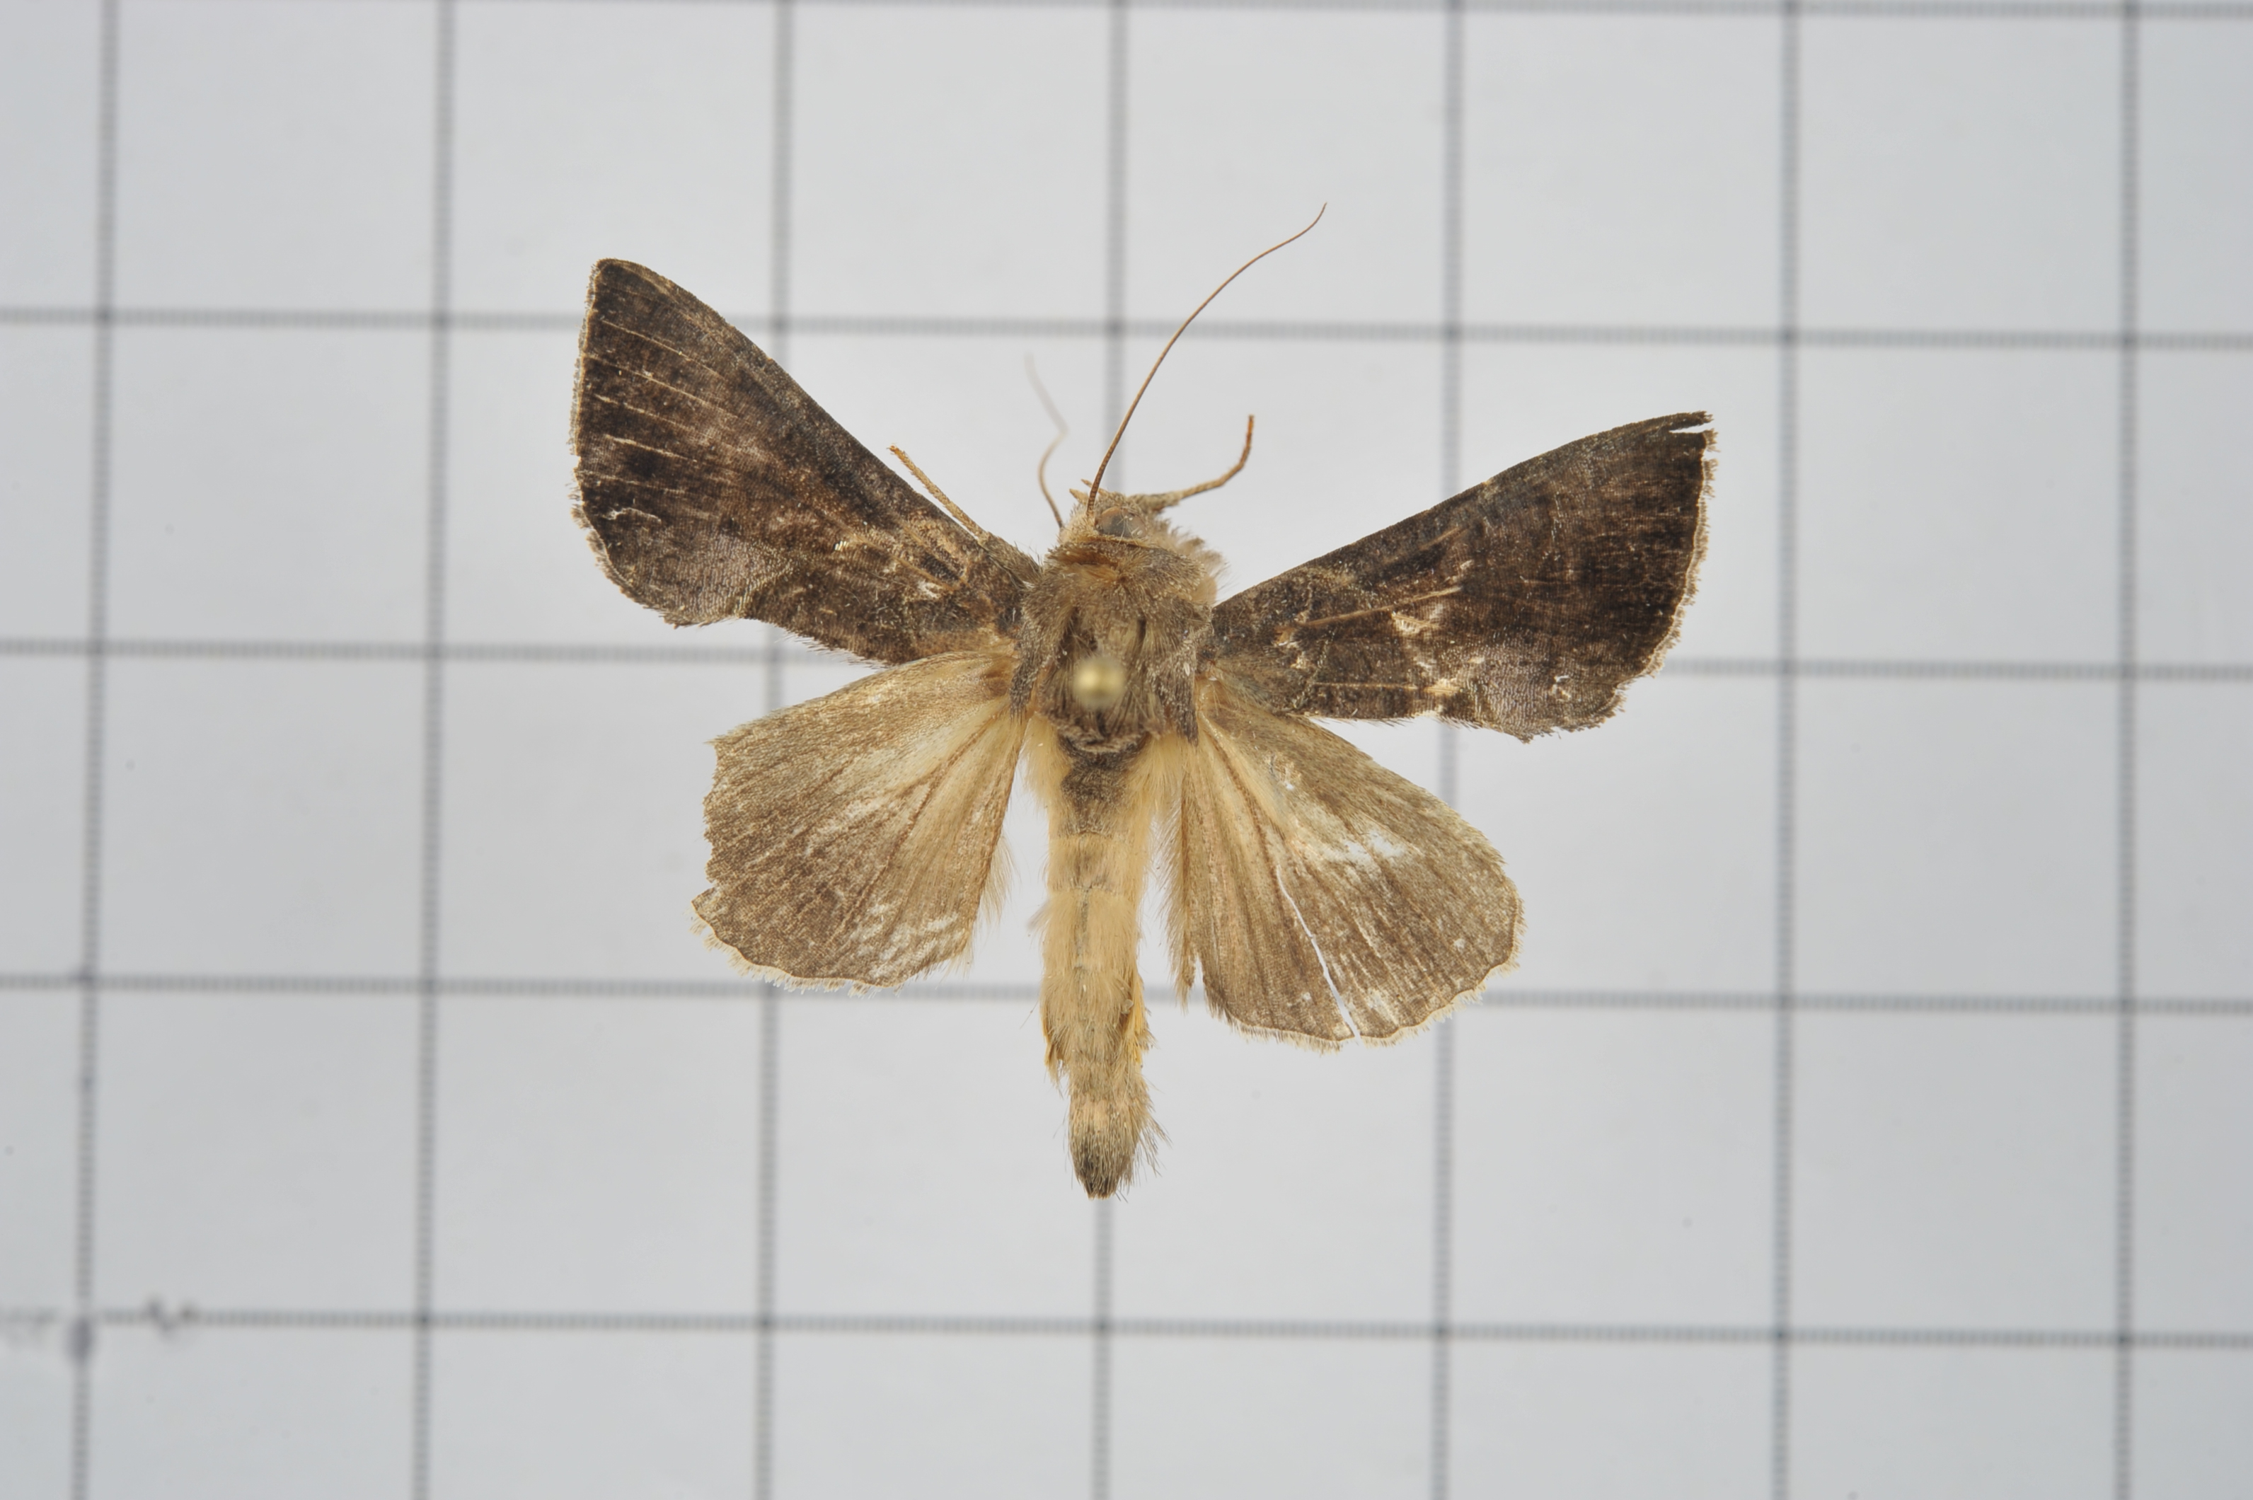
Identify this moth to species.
Chrysodeixis heberachis
